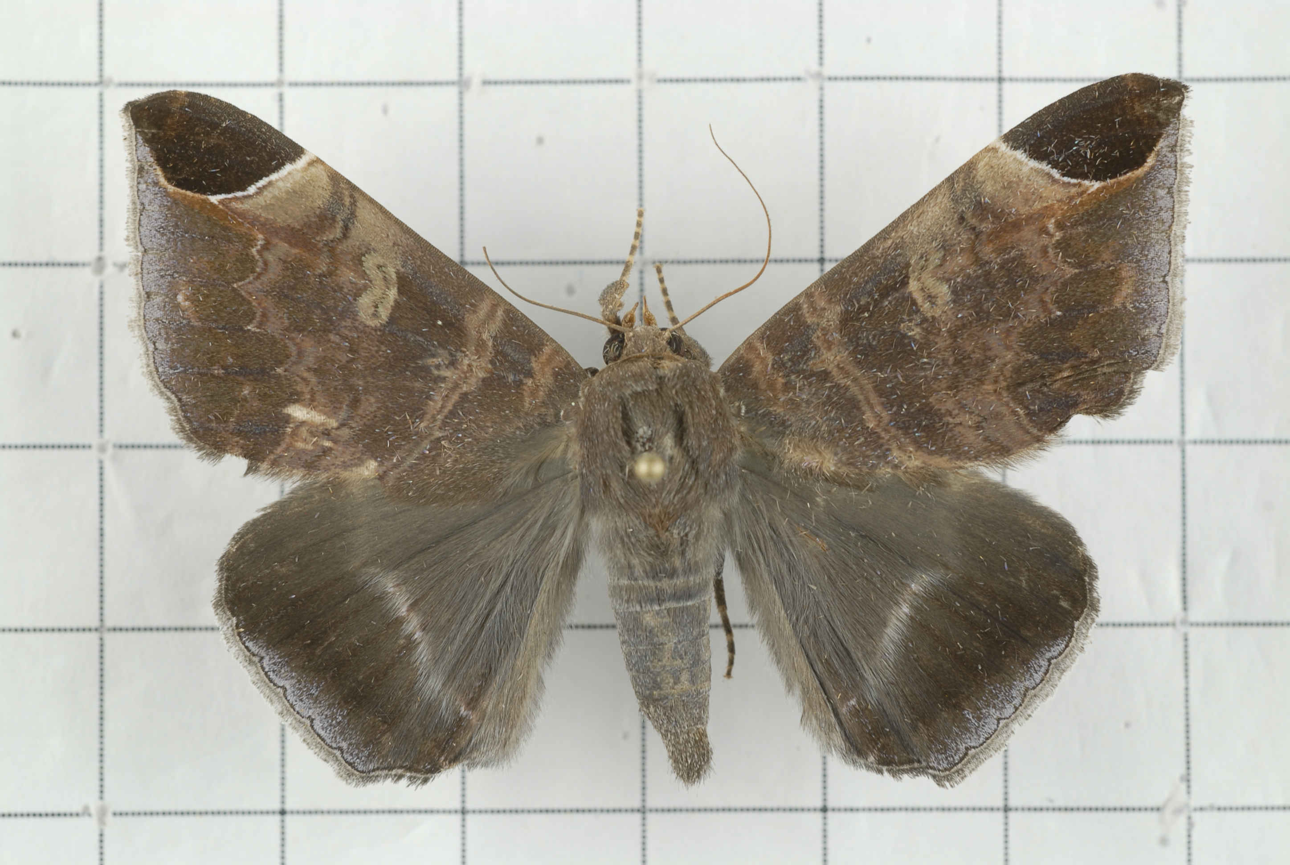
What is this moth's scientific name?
Pindara illibata
